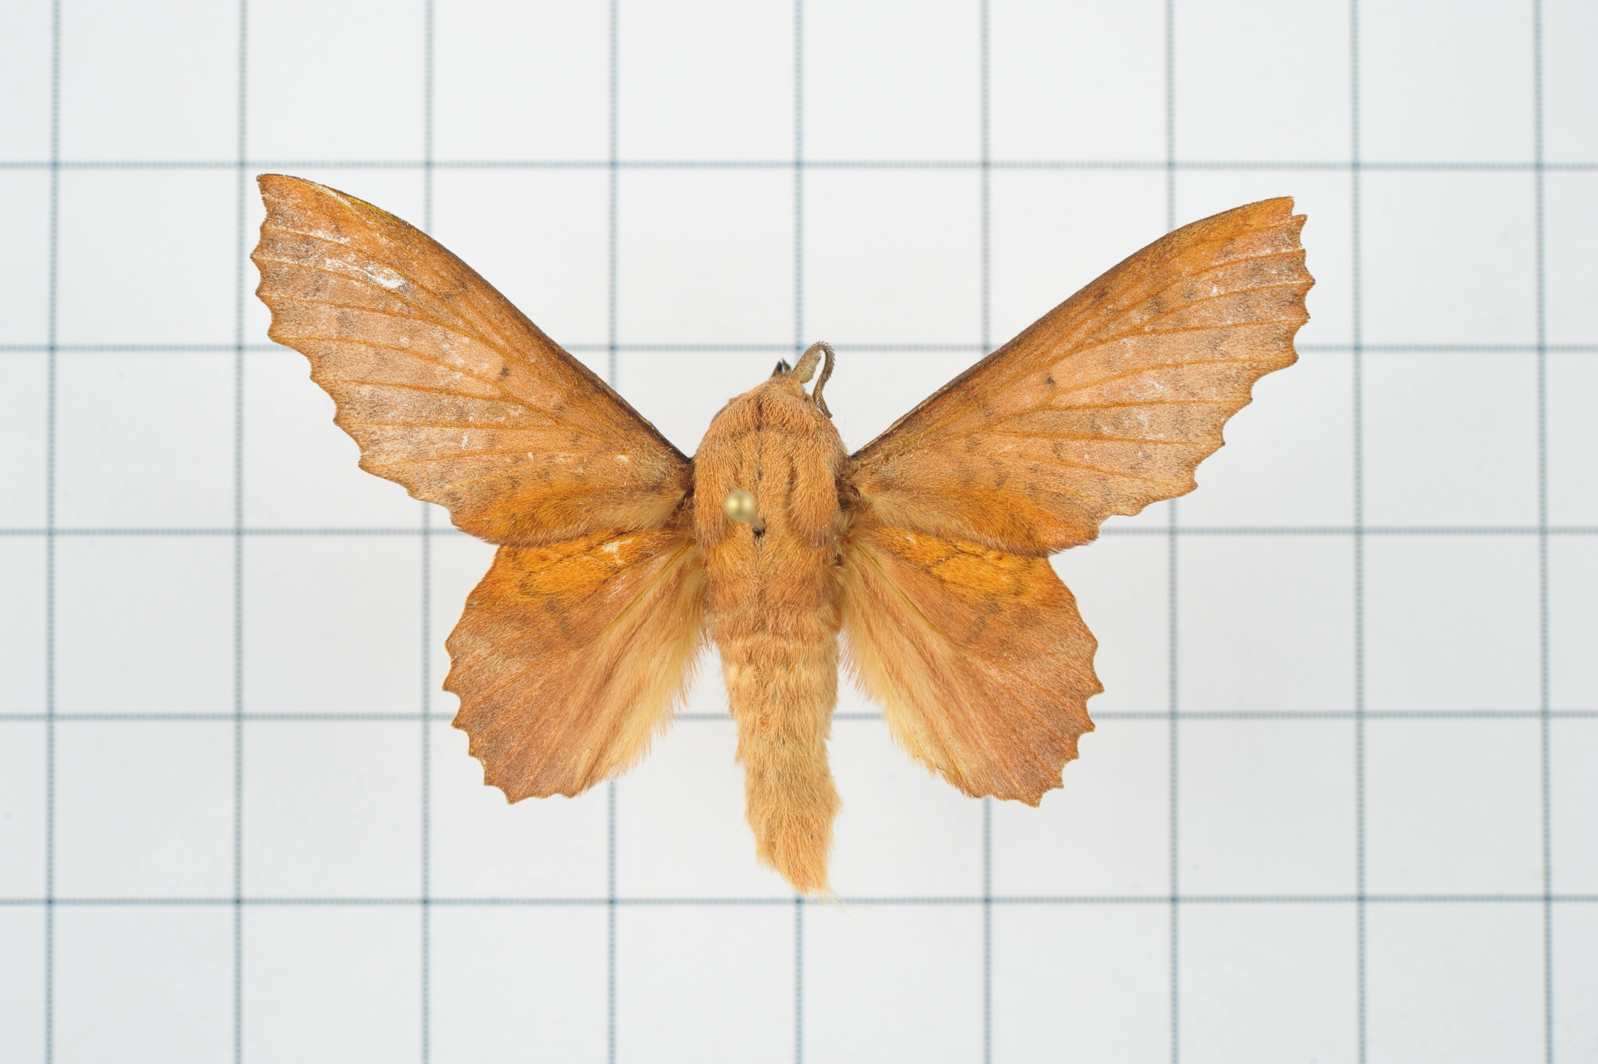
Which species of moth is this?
Gastropacha horishana horishana
